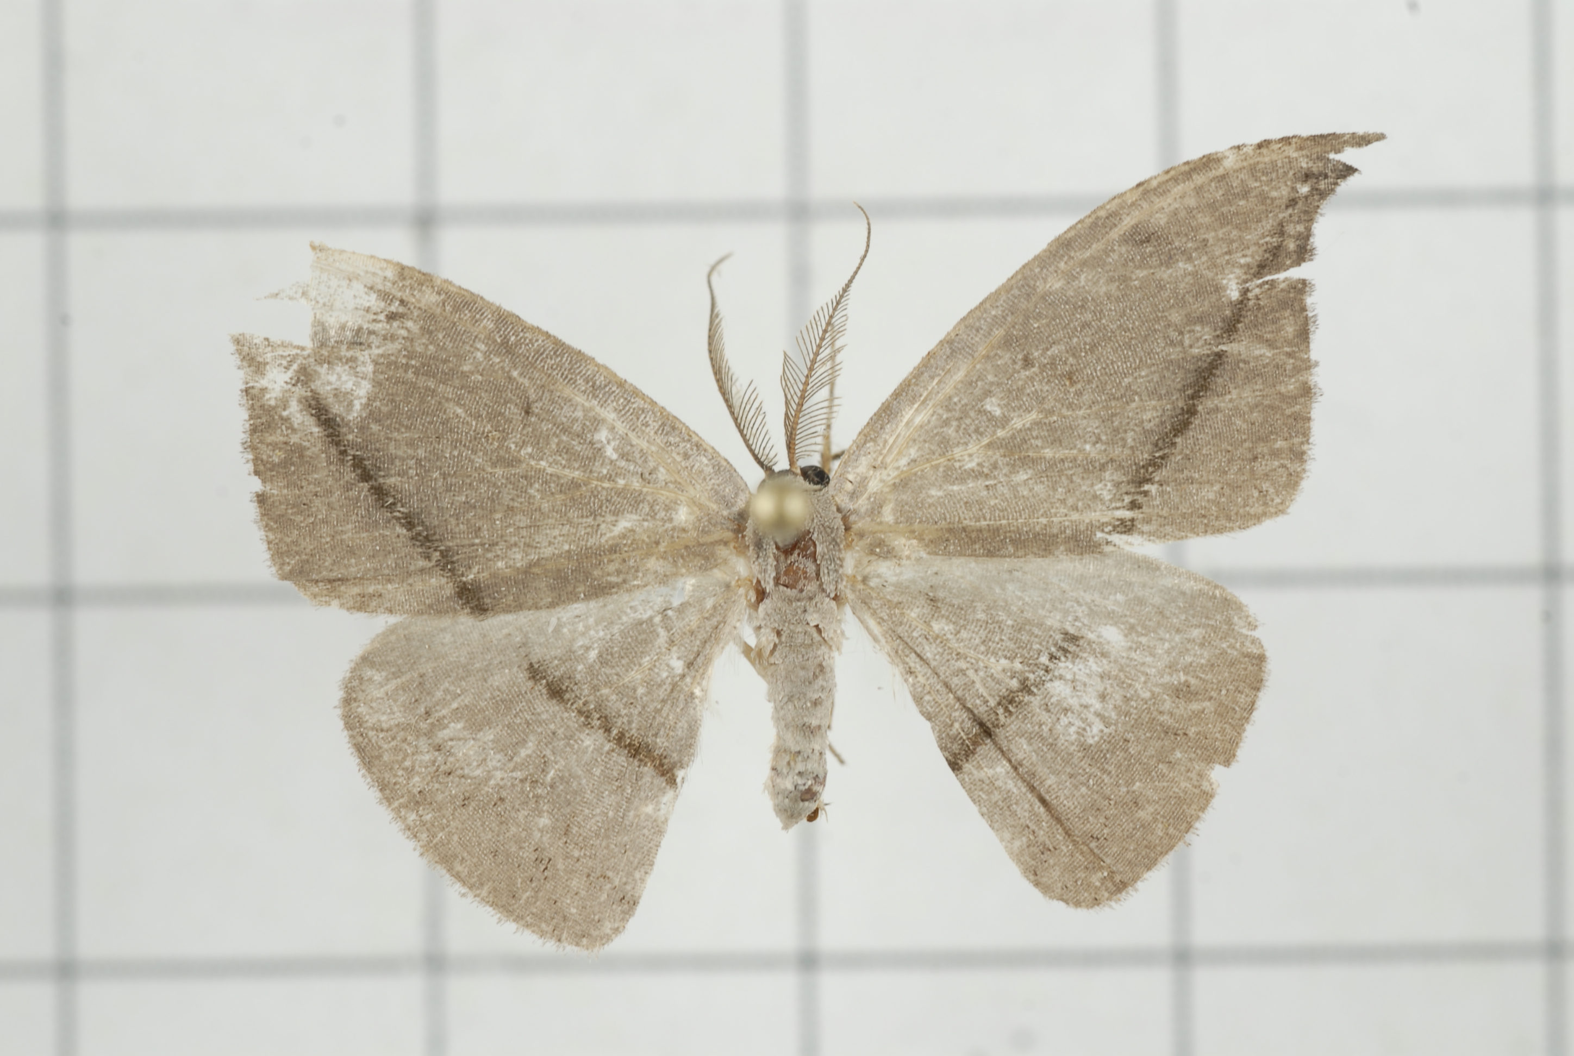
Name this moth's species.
Albara reversaria opalescens
